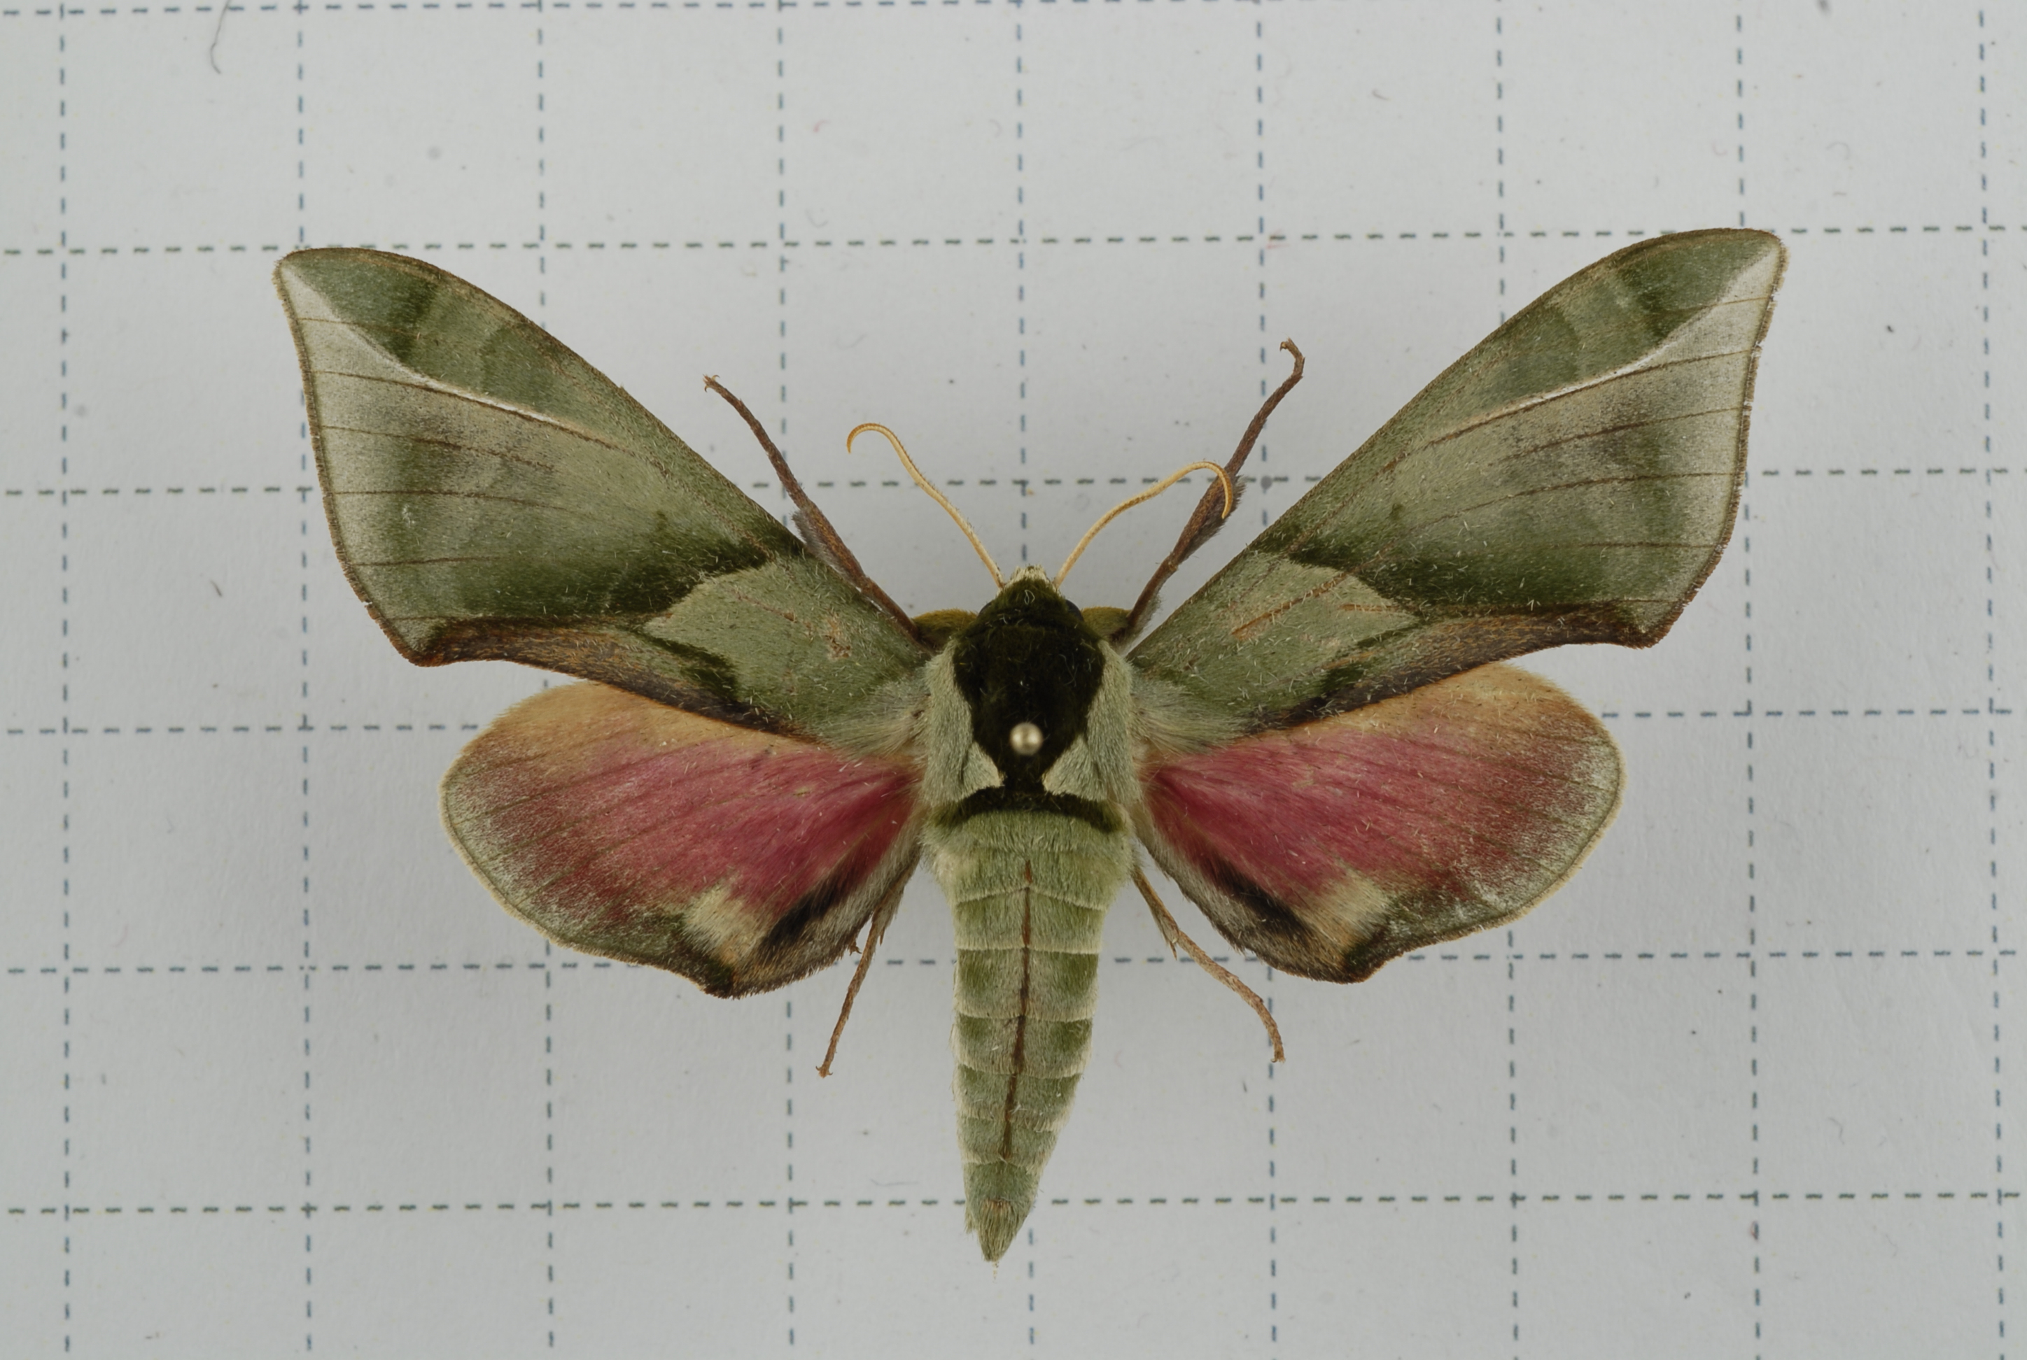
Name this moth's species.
Callambulyx tatarinovii formosana
